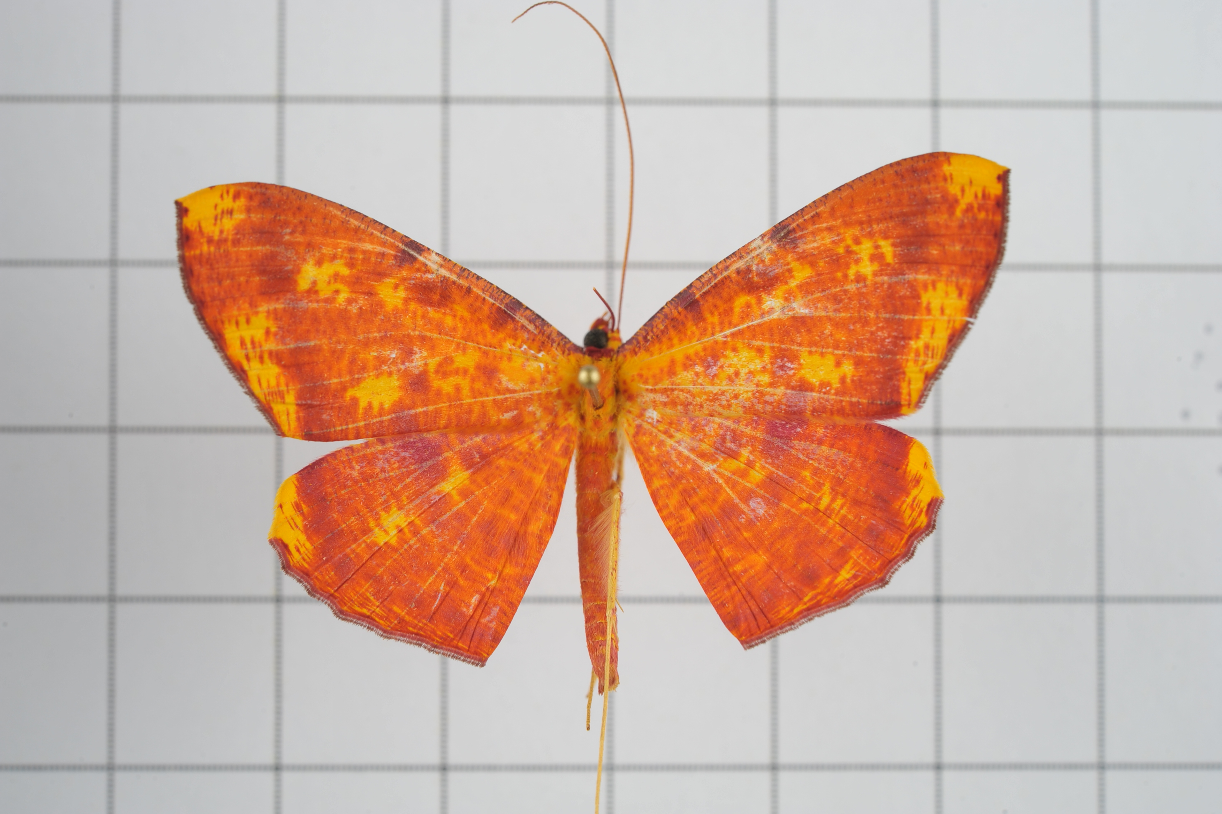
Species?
Eumelea ludovicata ludovicata
